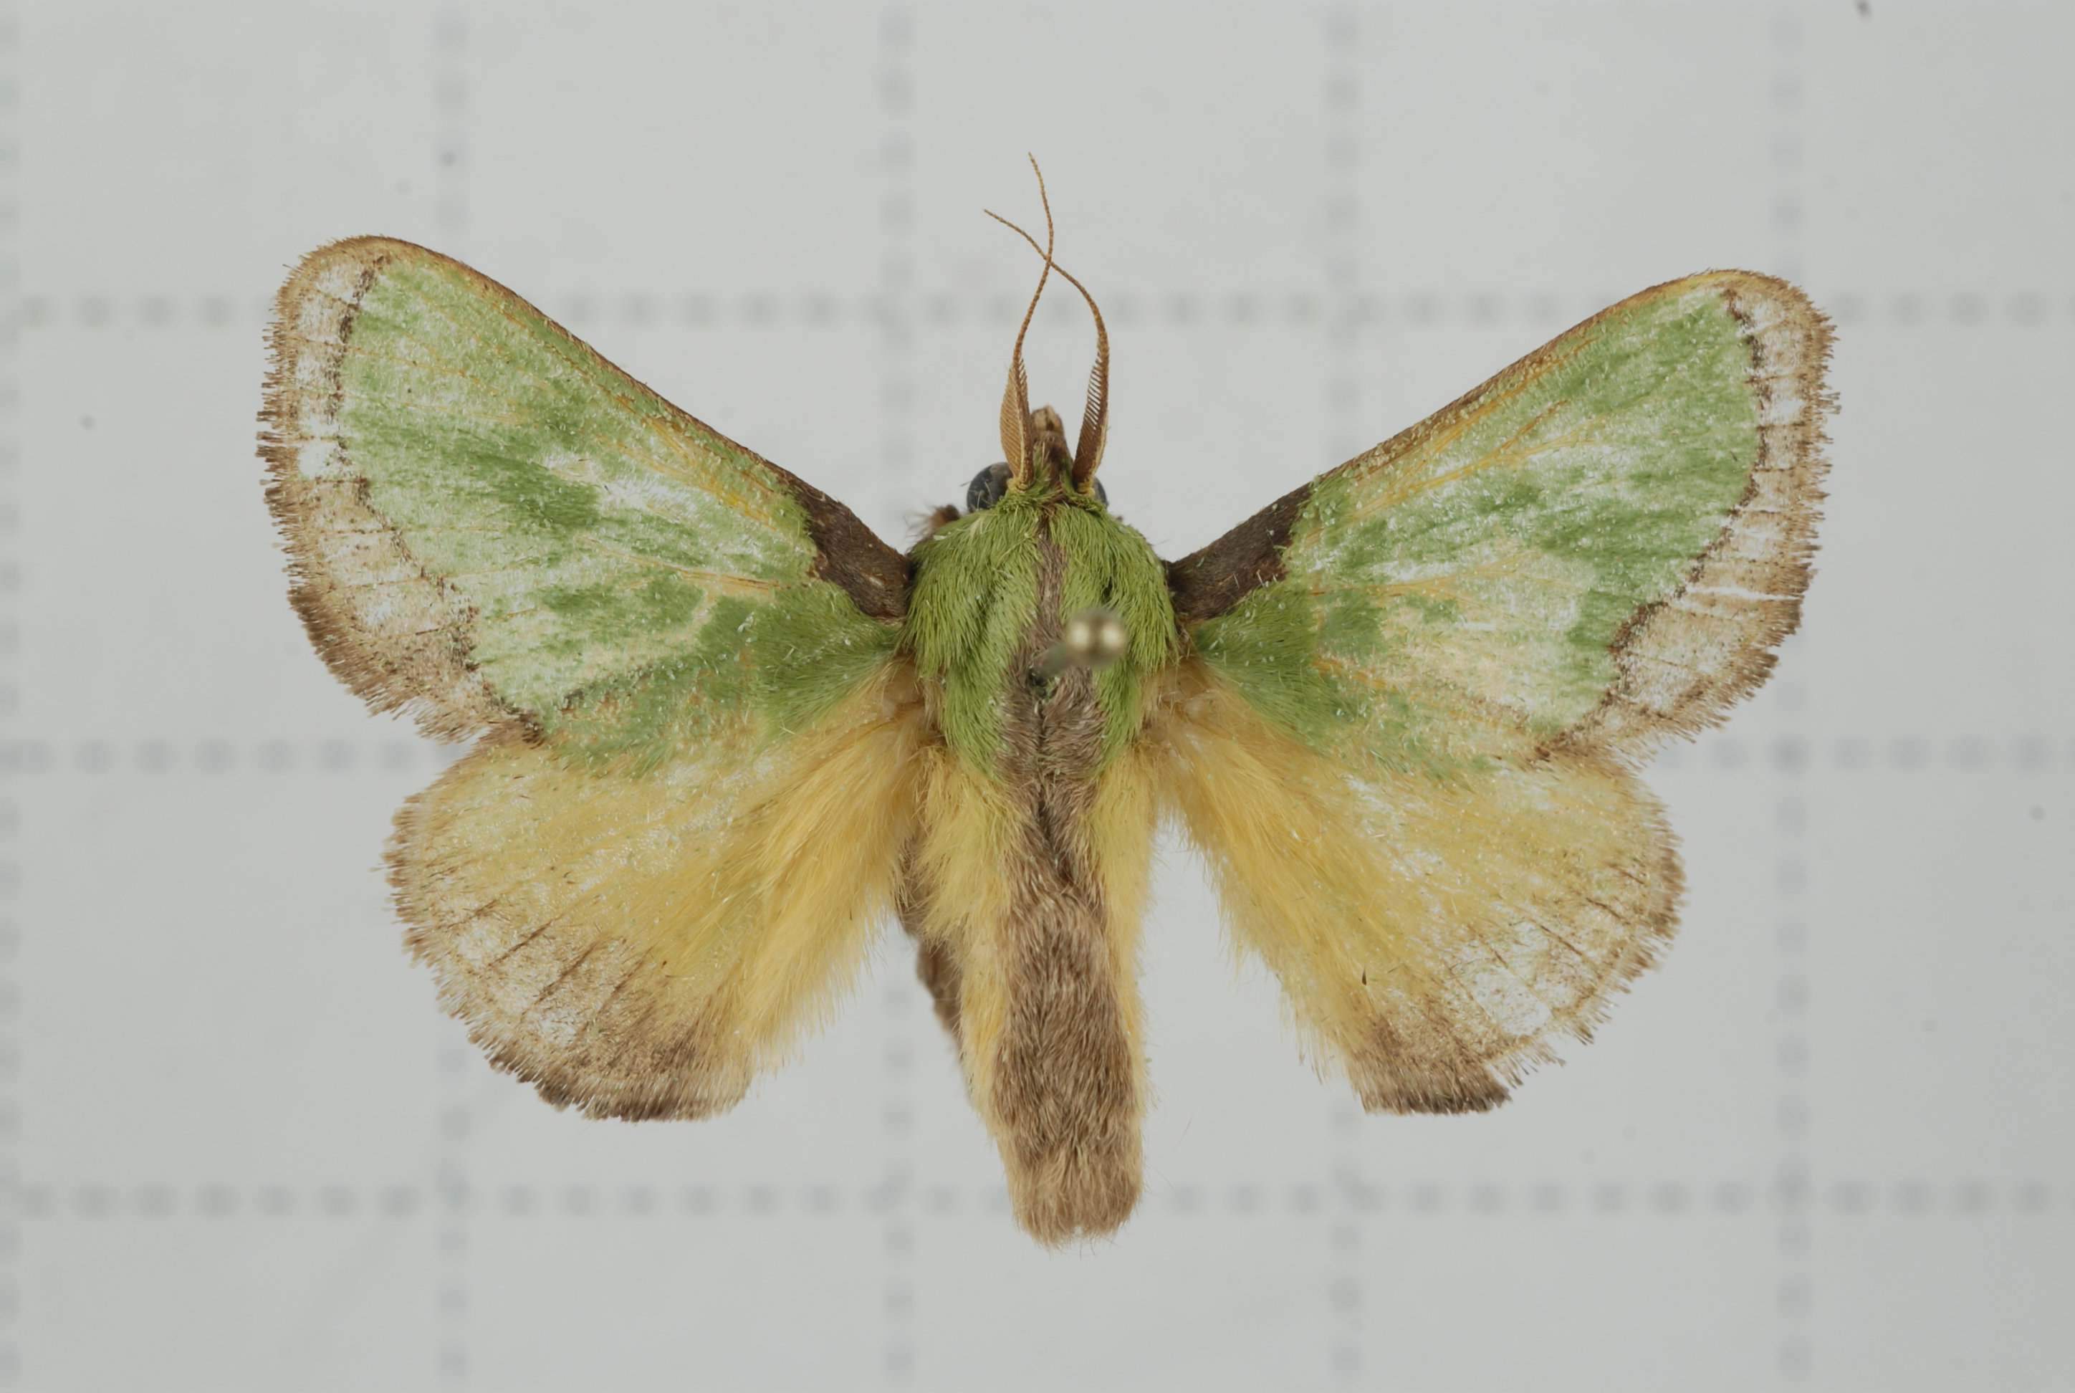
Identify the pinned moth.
Parasa shirakii
